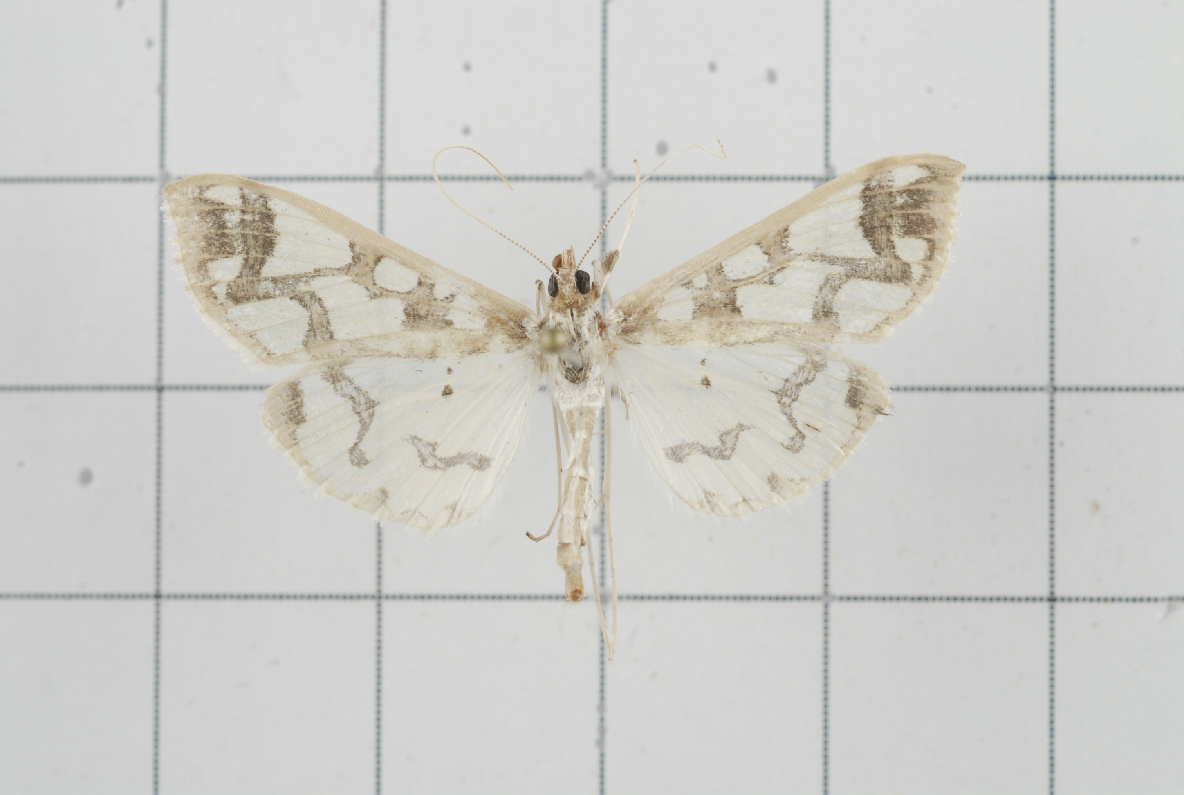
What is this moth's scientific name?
Polythlipta divaricata
